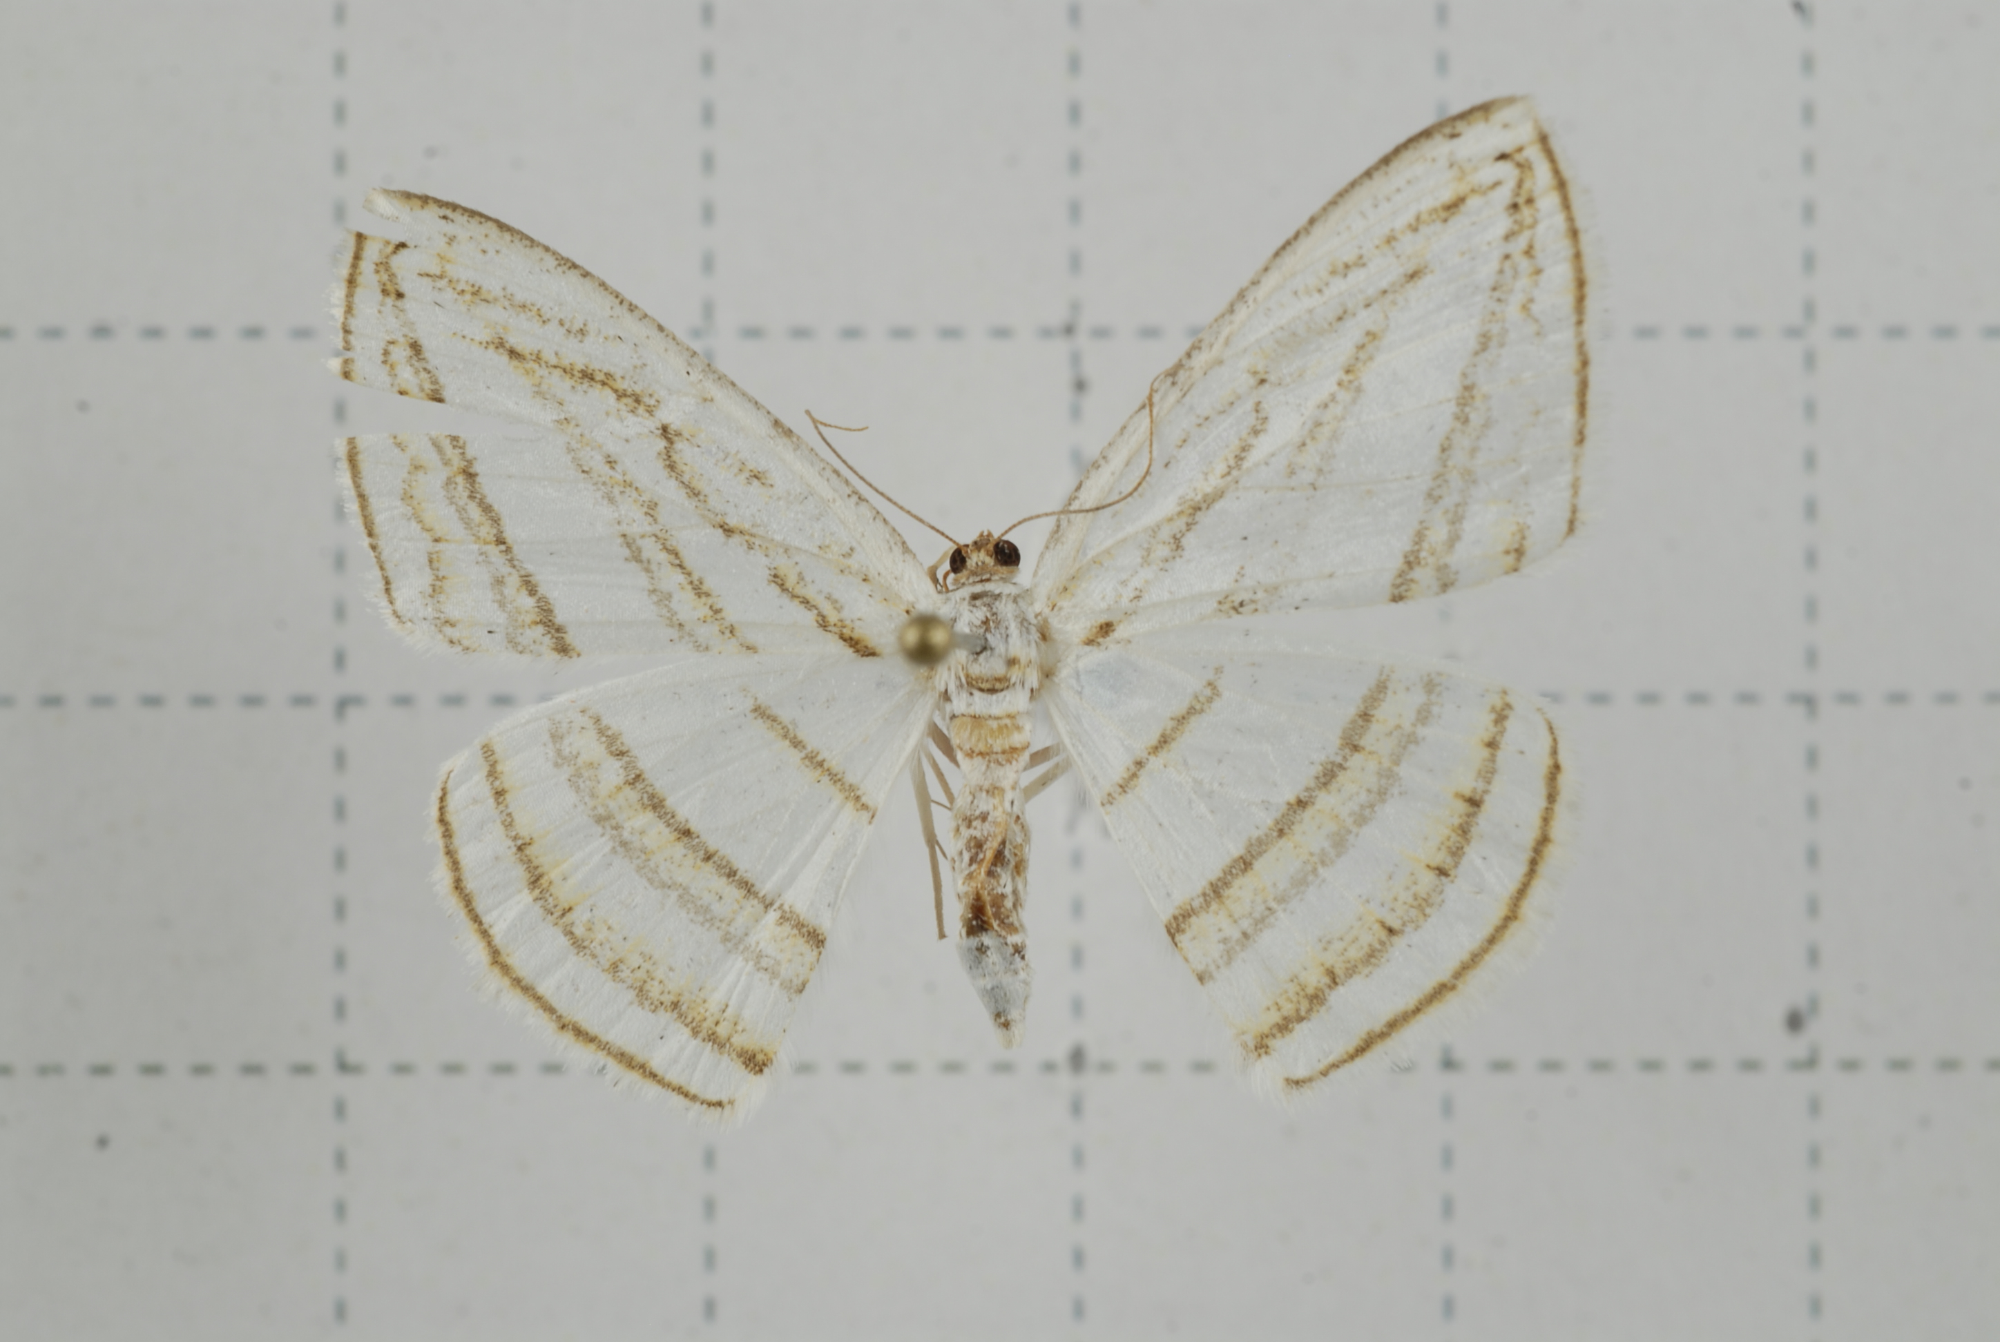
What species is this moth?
Orthocabera sericea sericea
